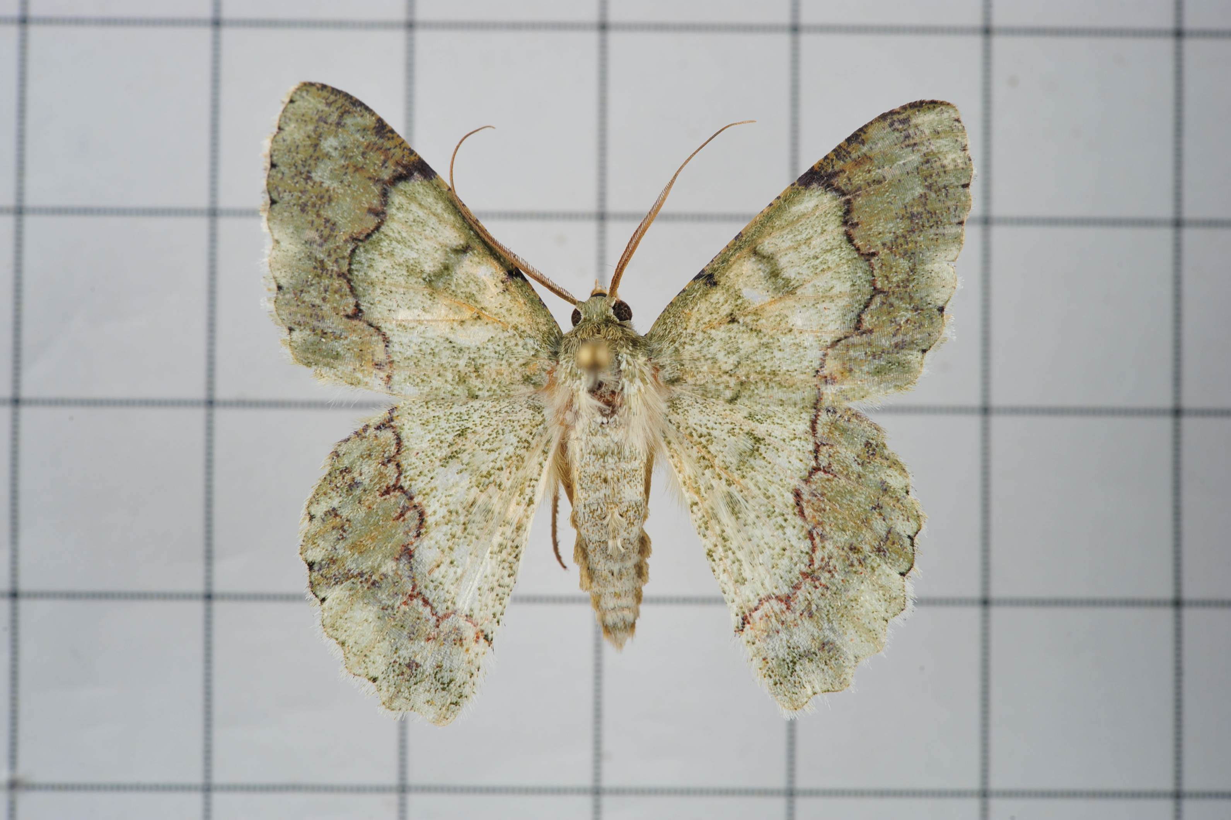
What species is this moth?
Pingasa ruginaria pacifica
